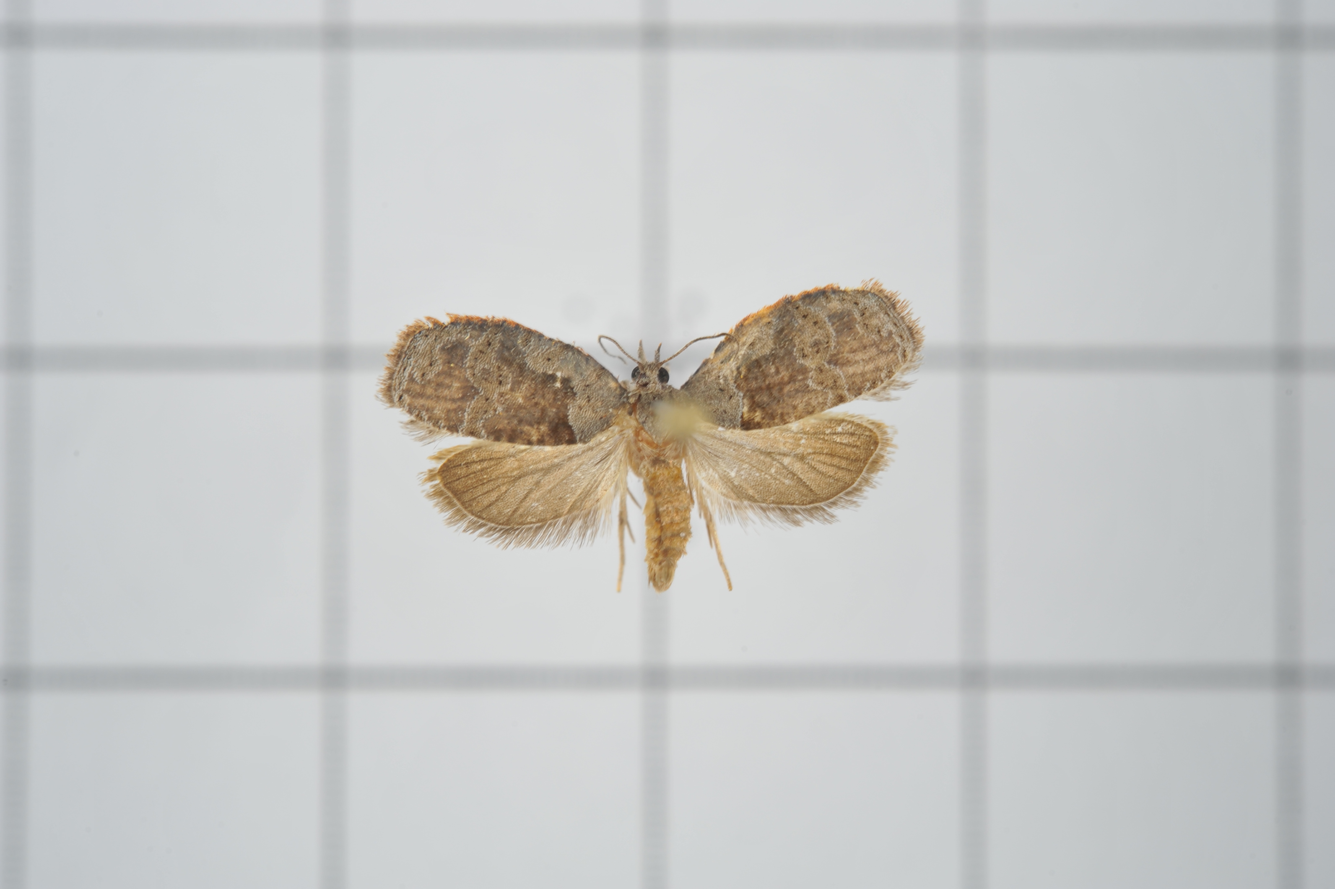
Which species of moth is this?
Ebodina elephantodes
